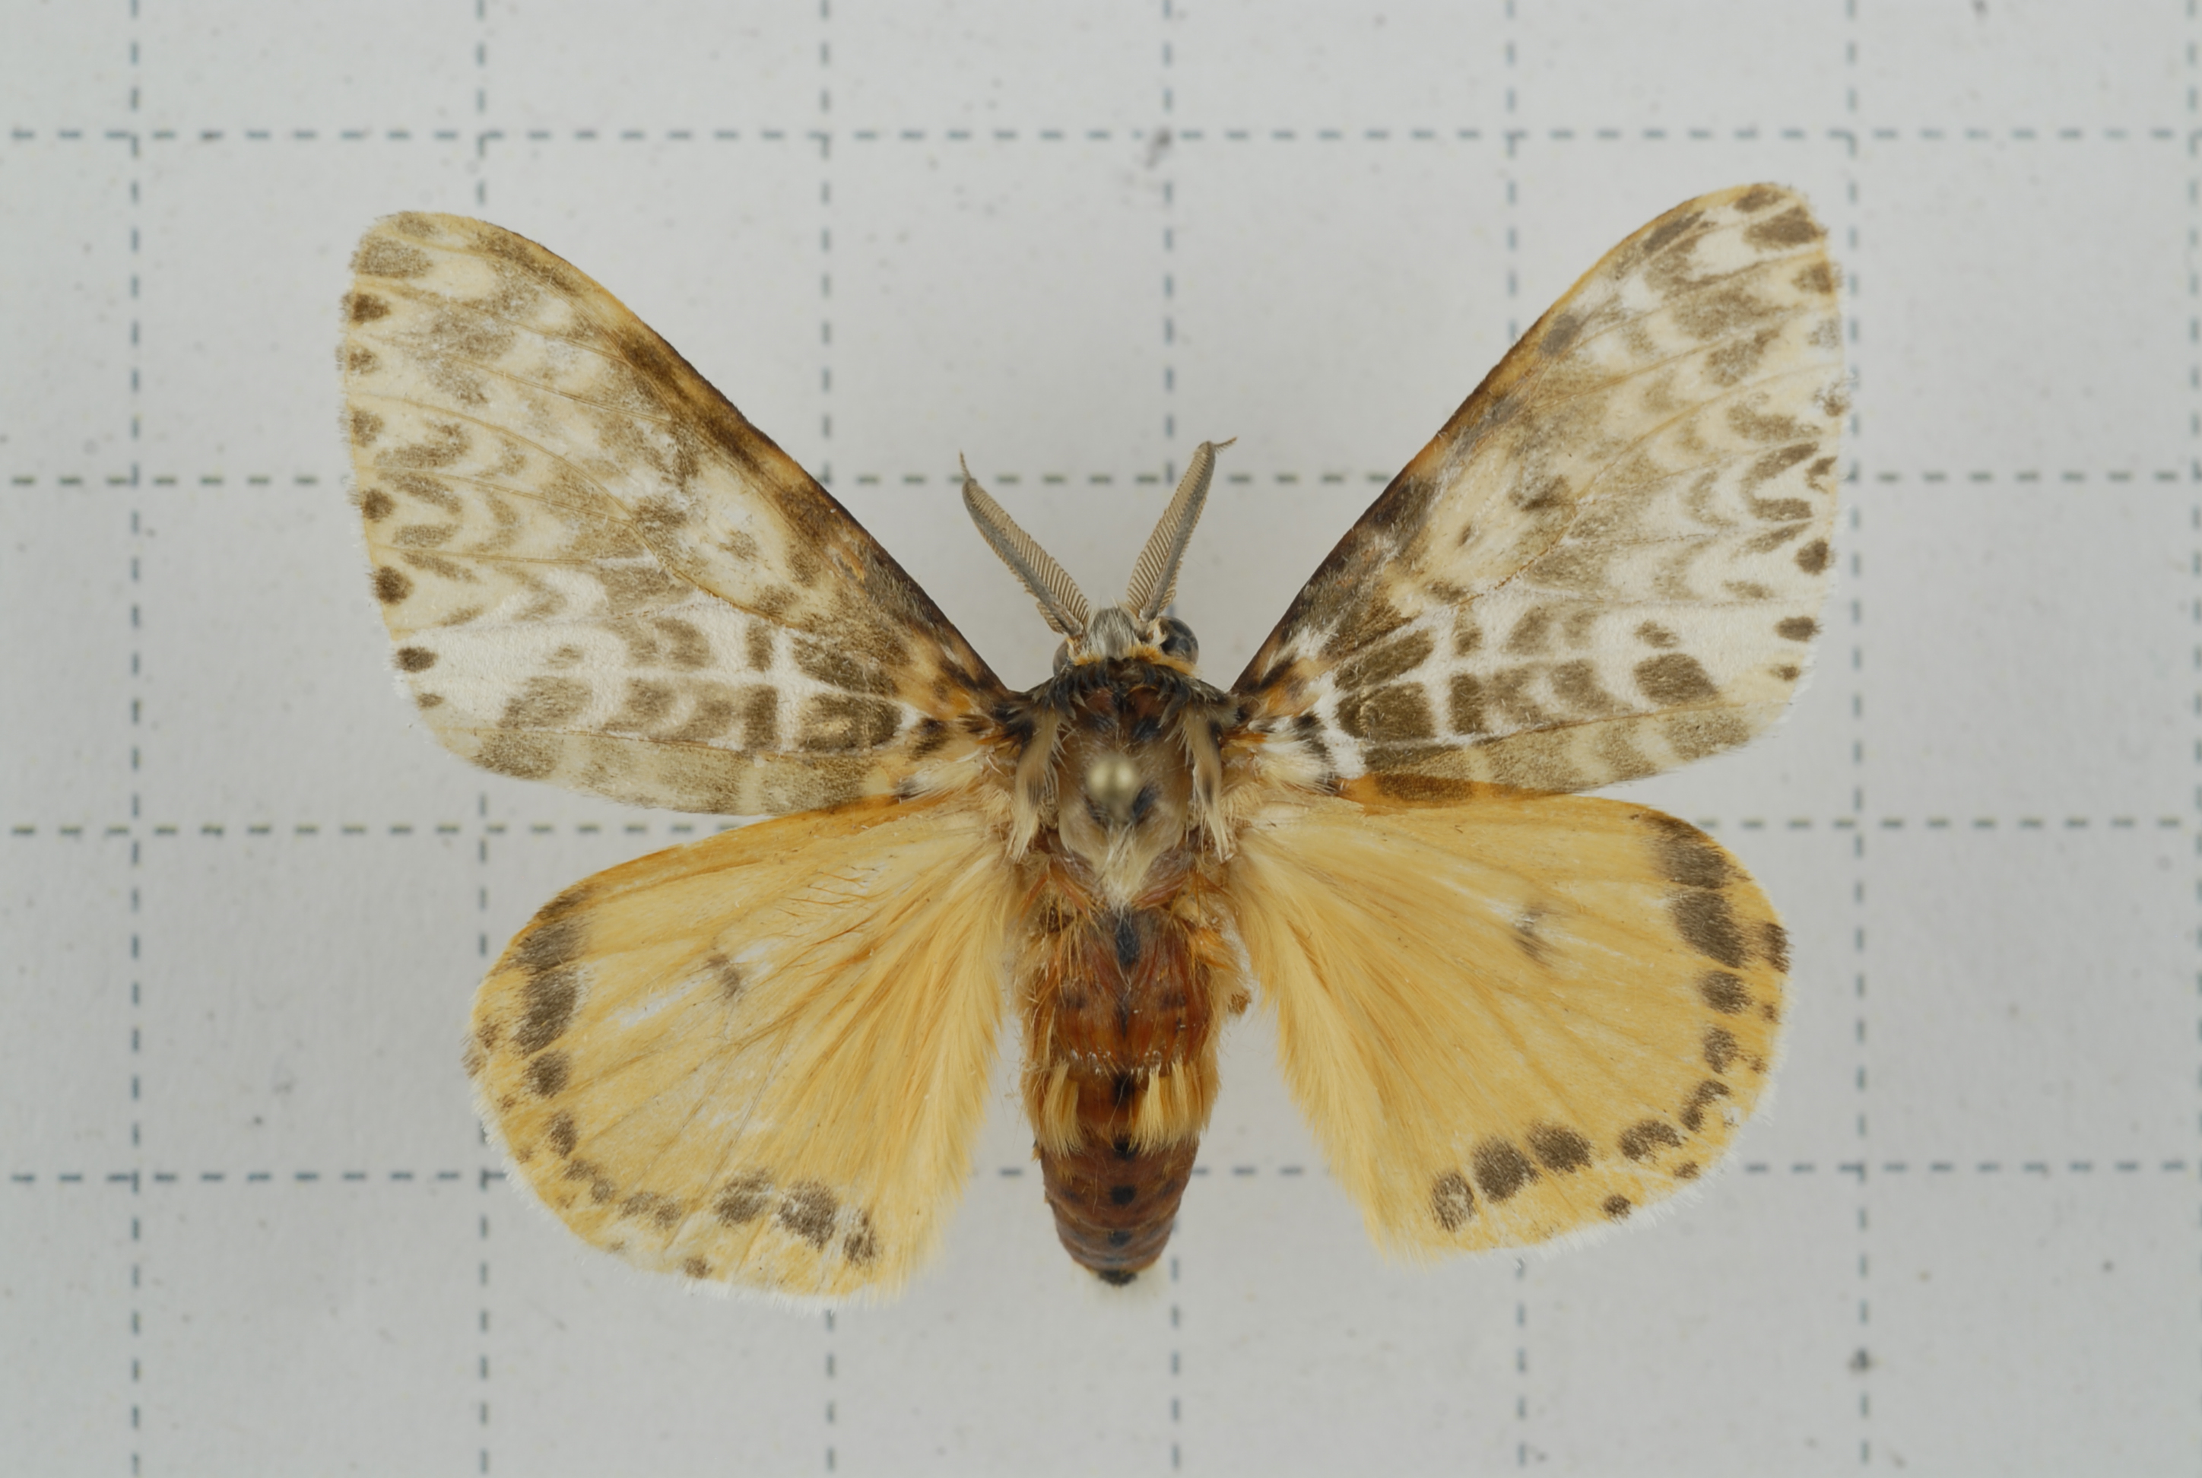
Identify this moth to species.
Lymantria mathura subpallida
